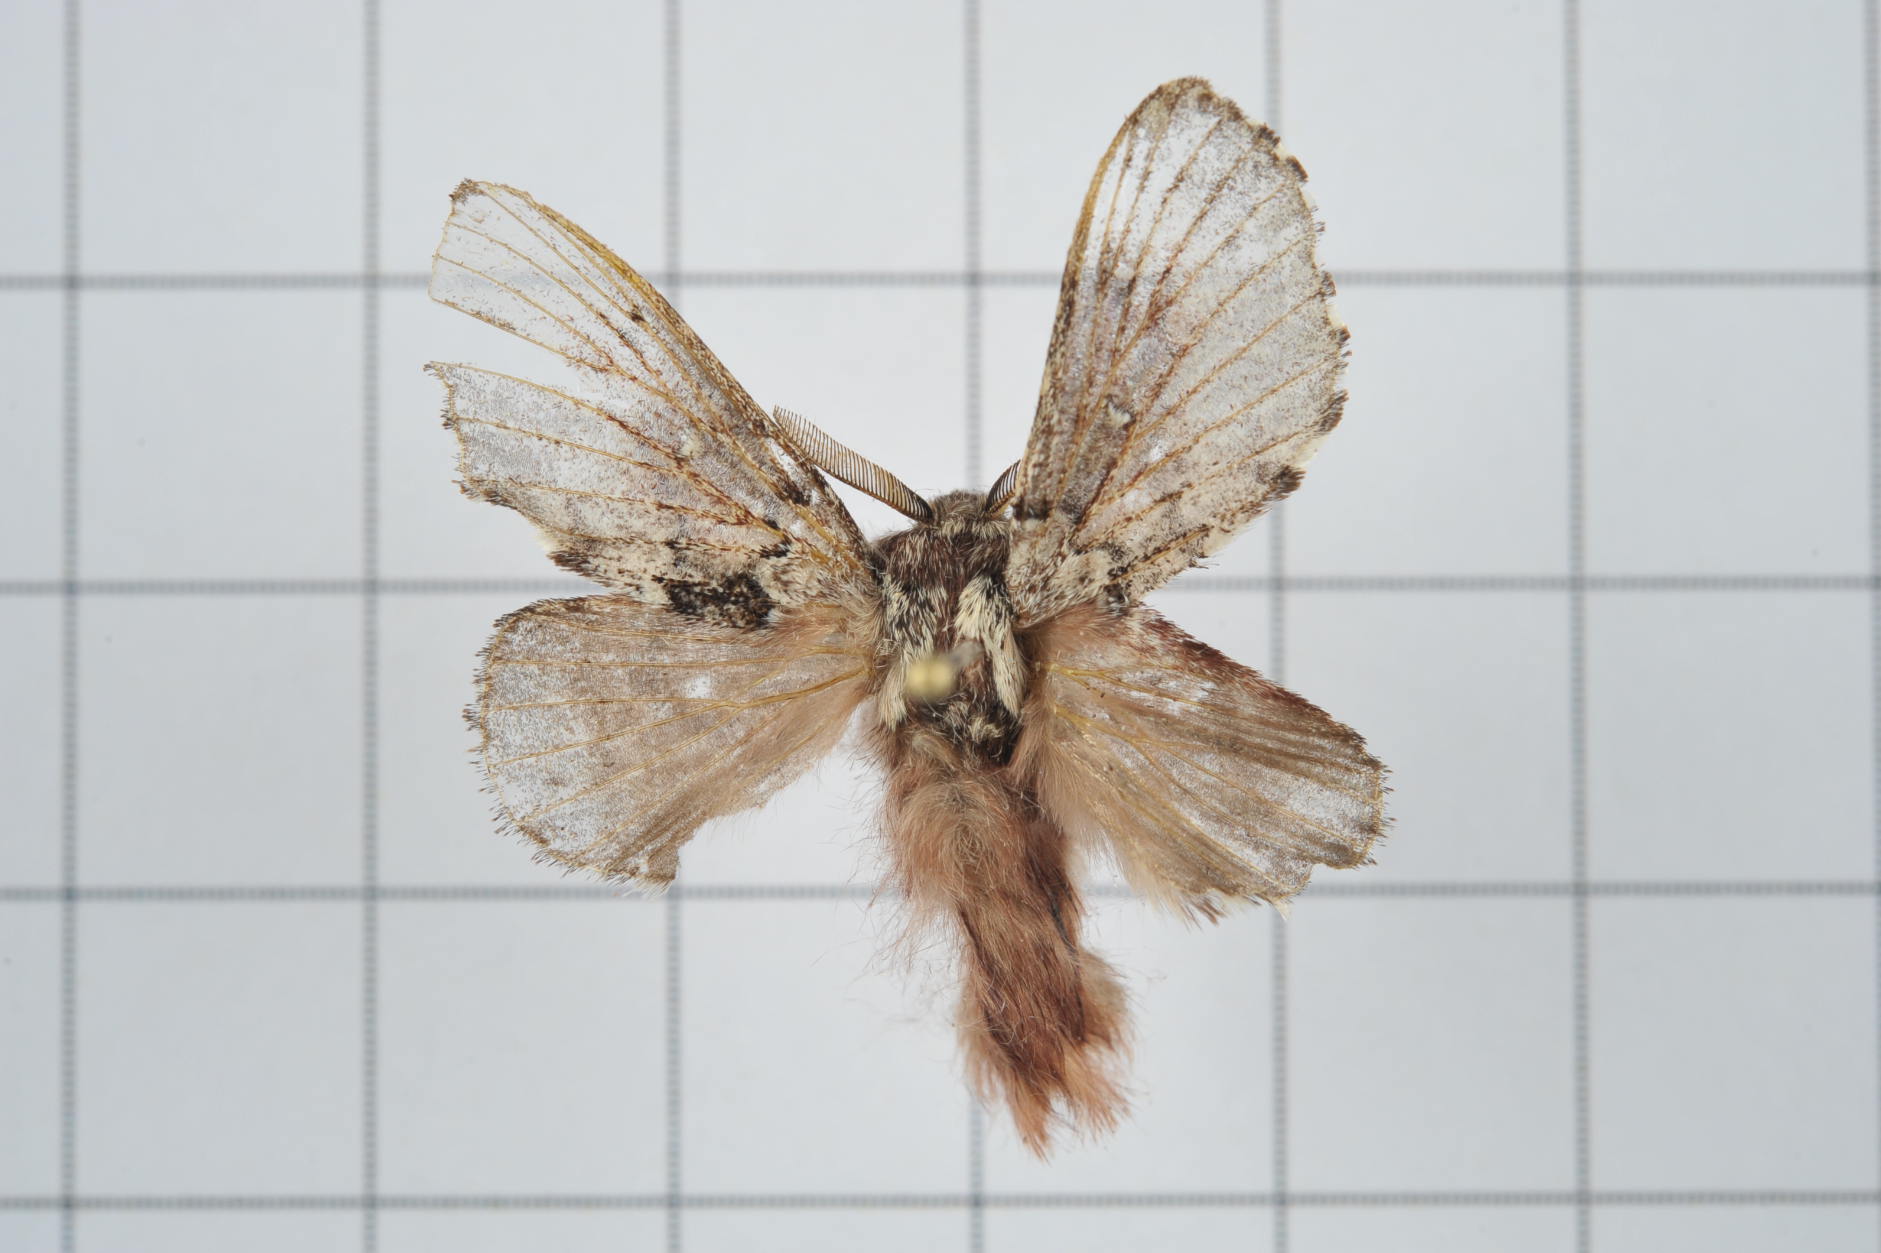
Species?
Cosmotriche discitincta discitincta
